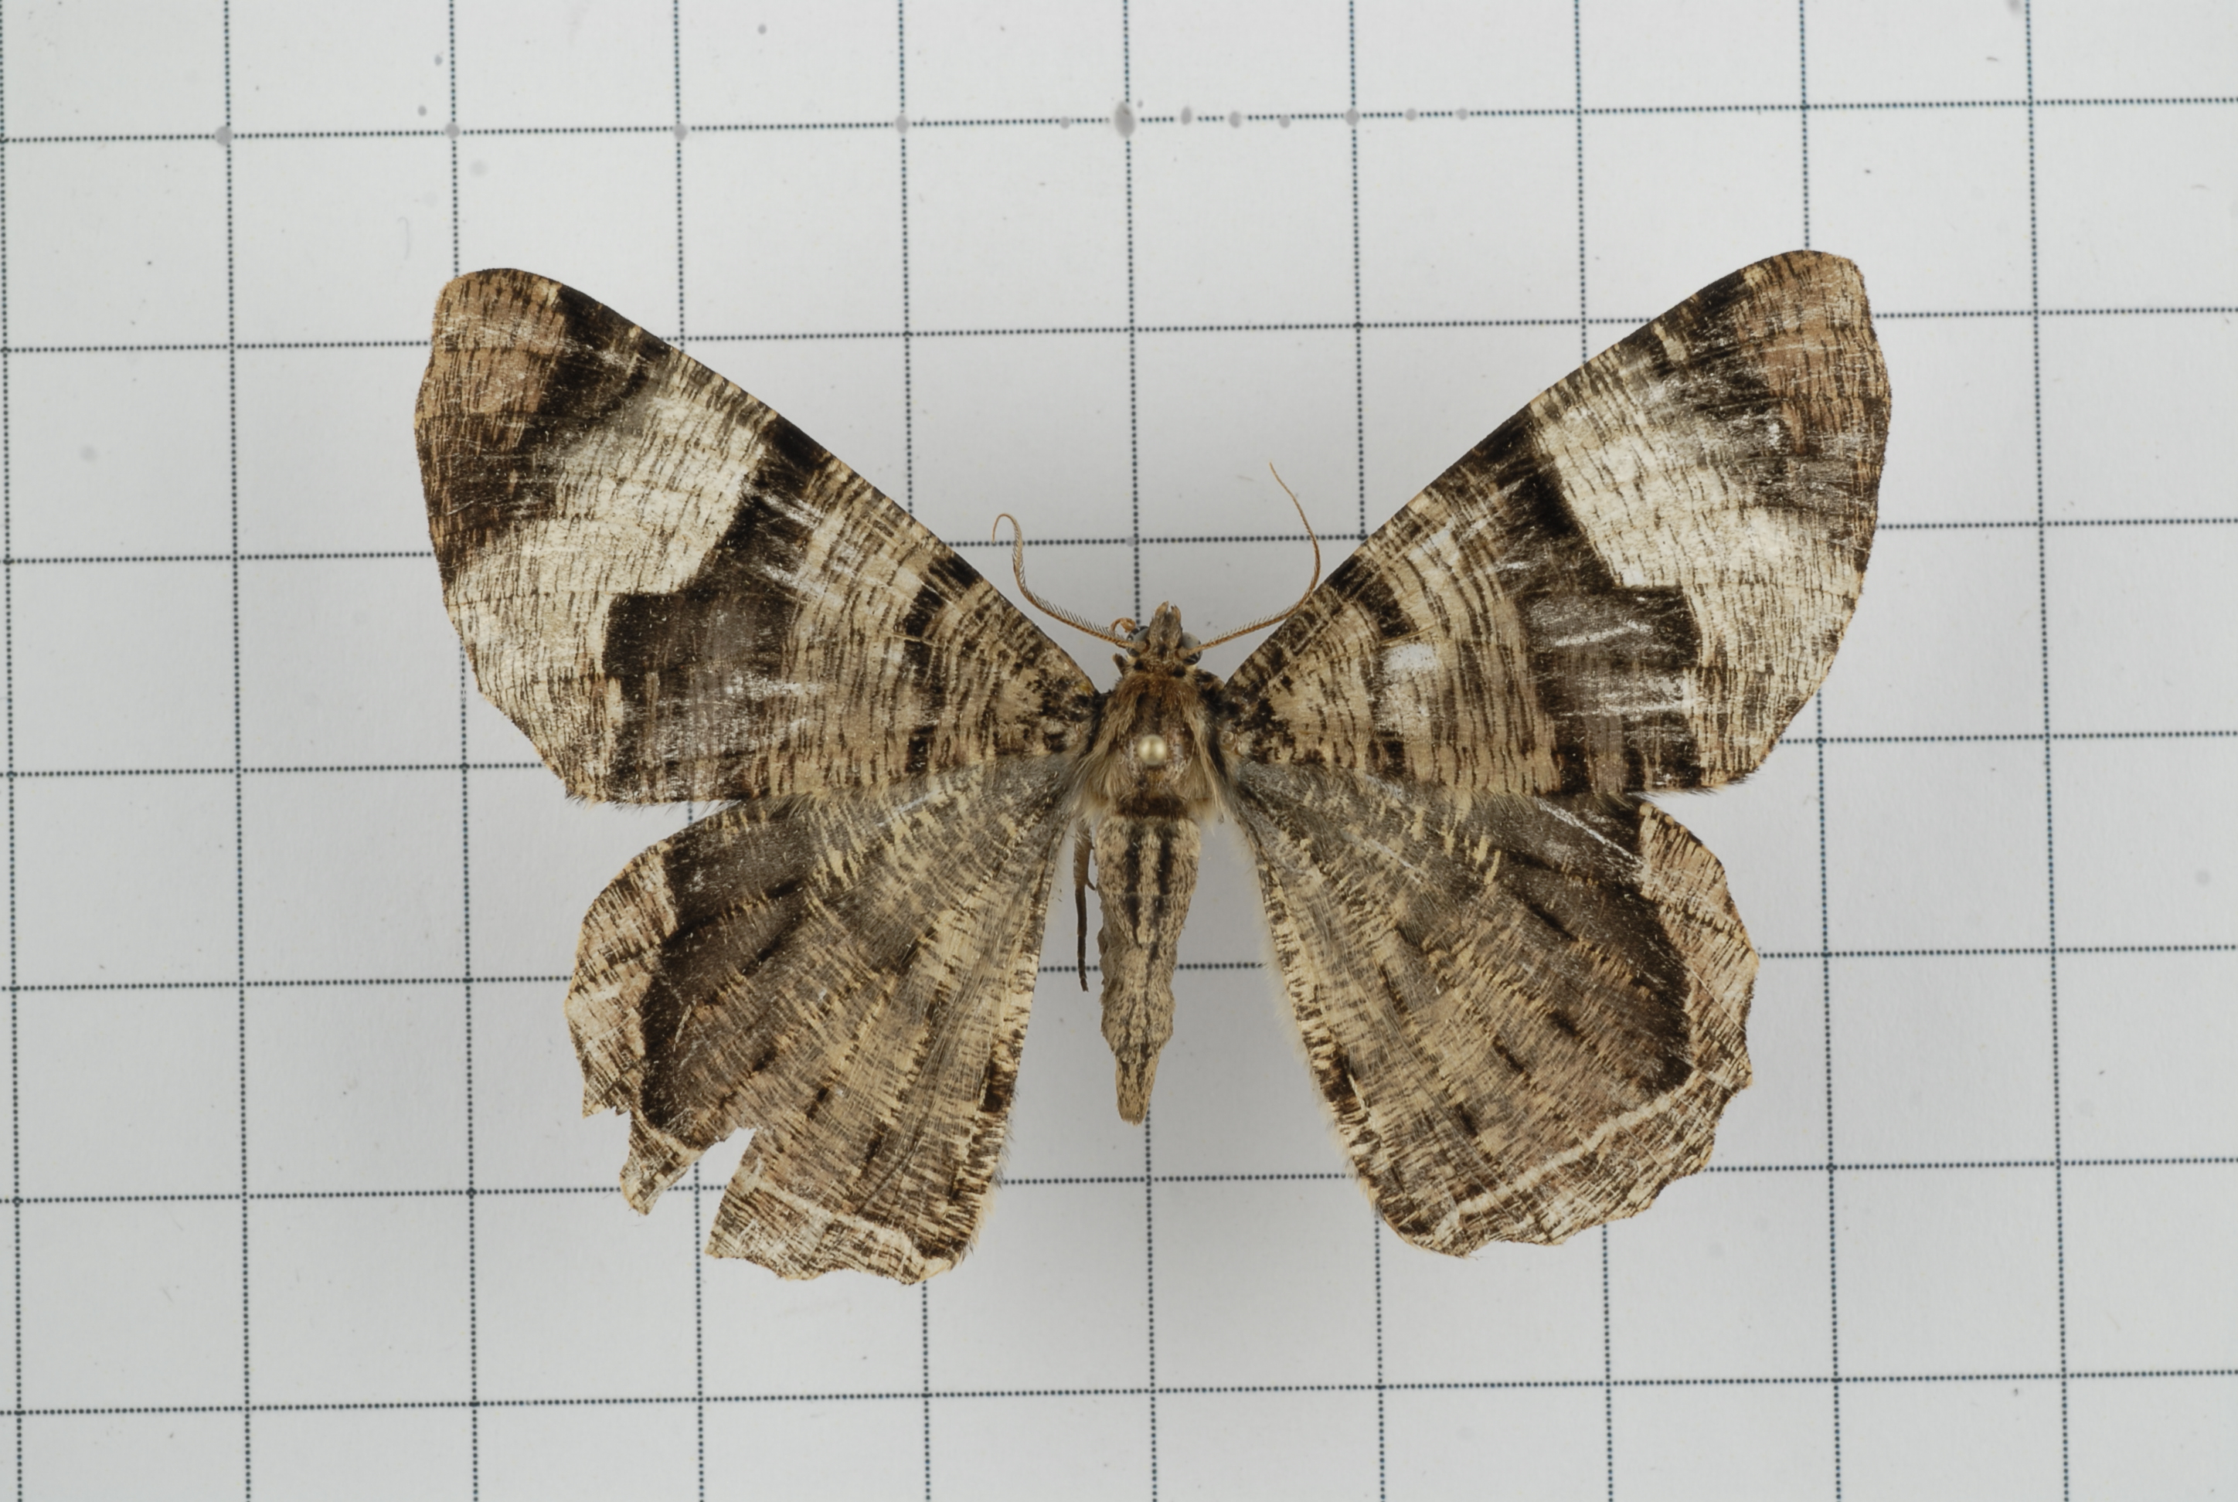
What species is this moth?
Xandrames latiferaria curvistriga
